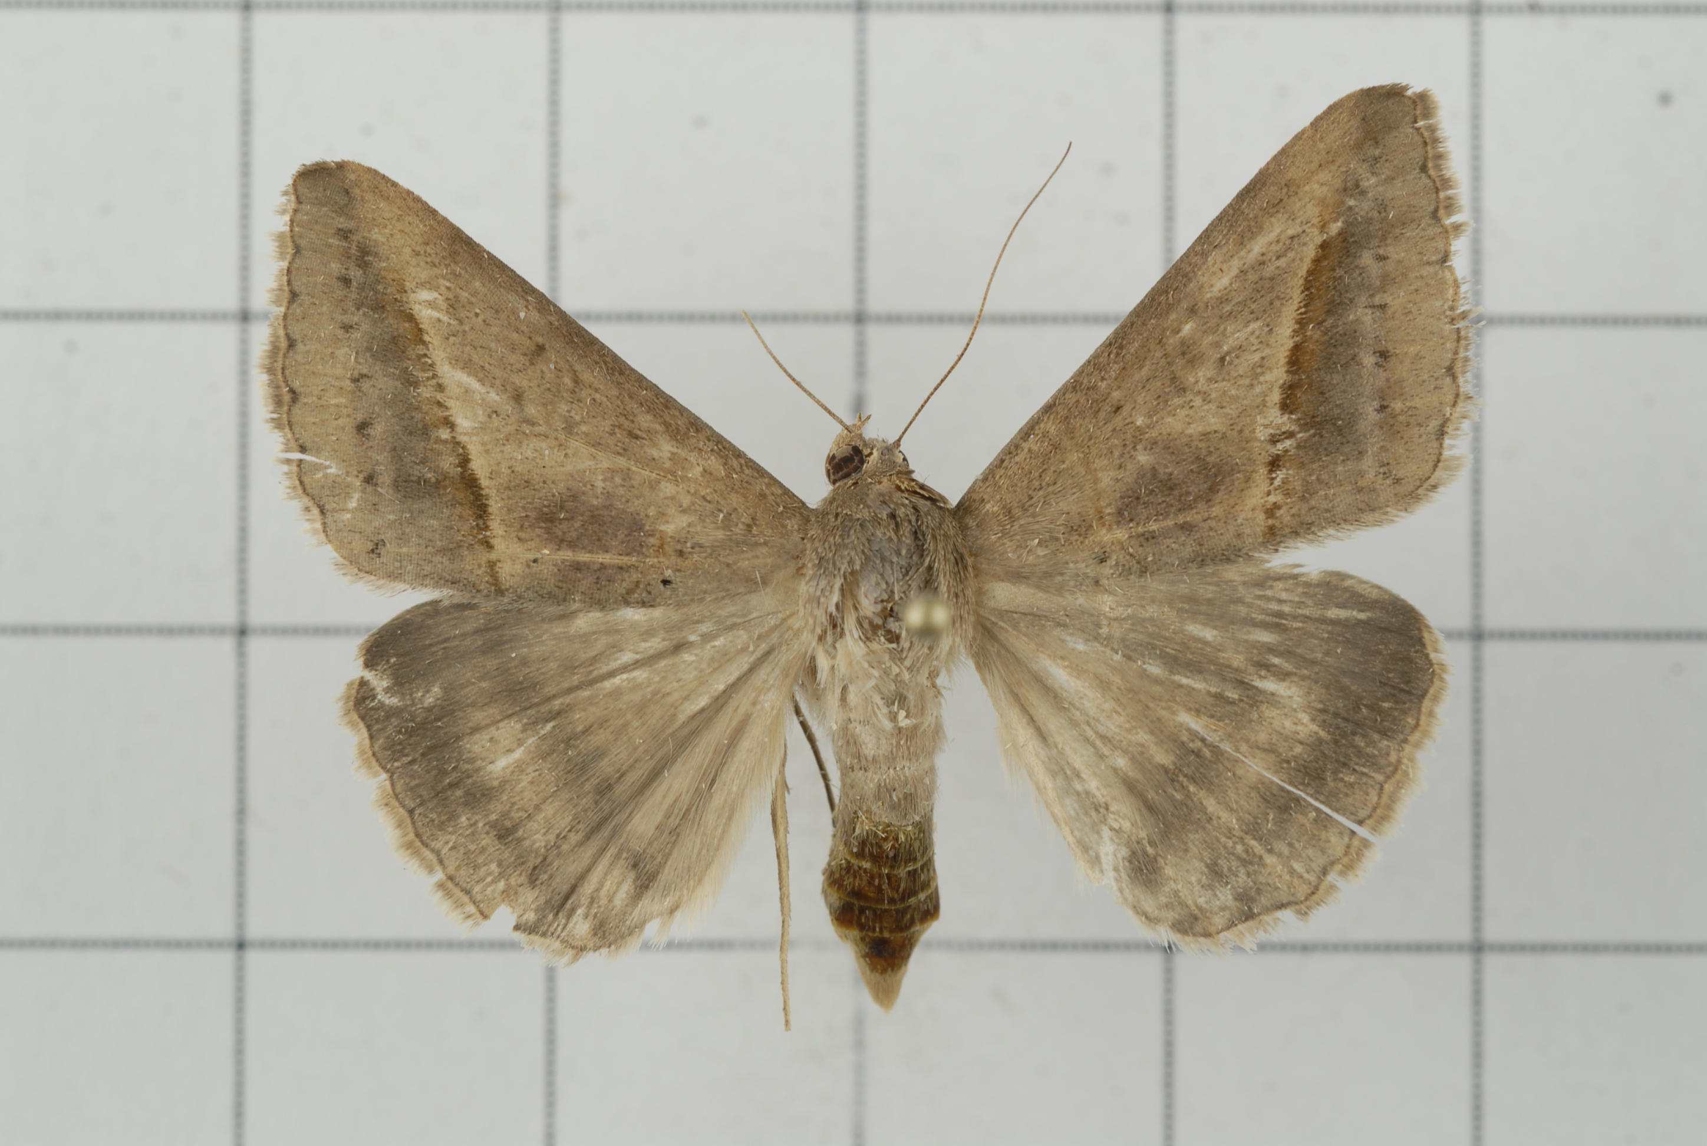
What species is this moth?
Mocis frugalis
